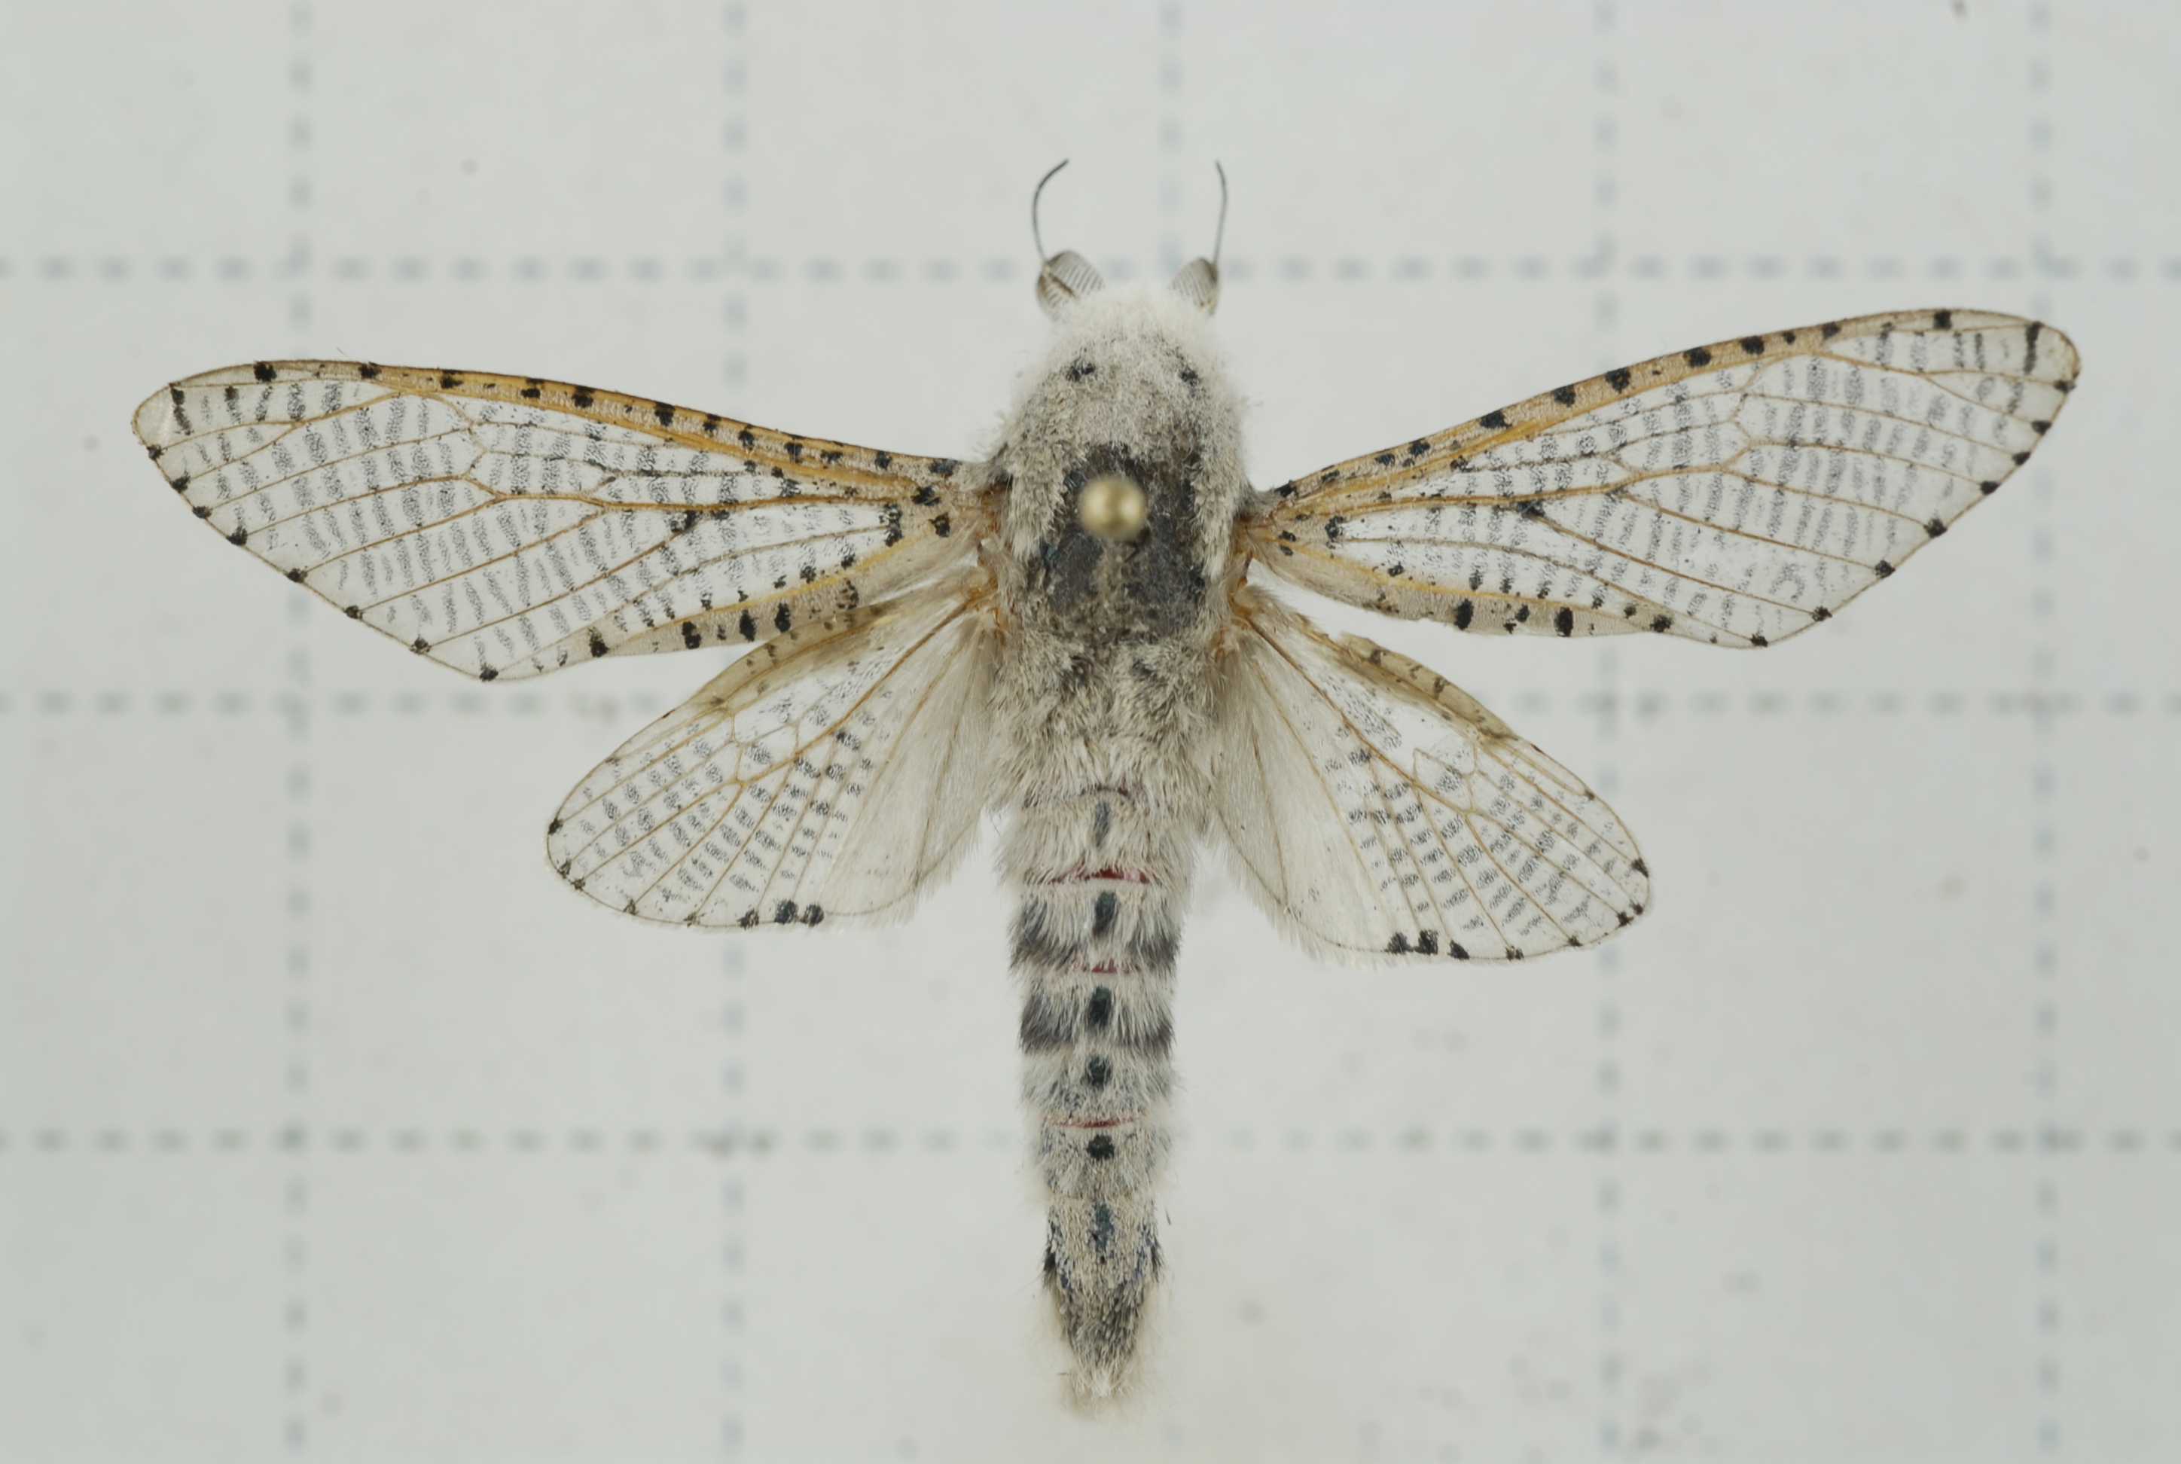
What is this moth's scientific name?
Polyphagozerra coffeae
